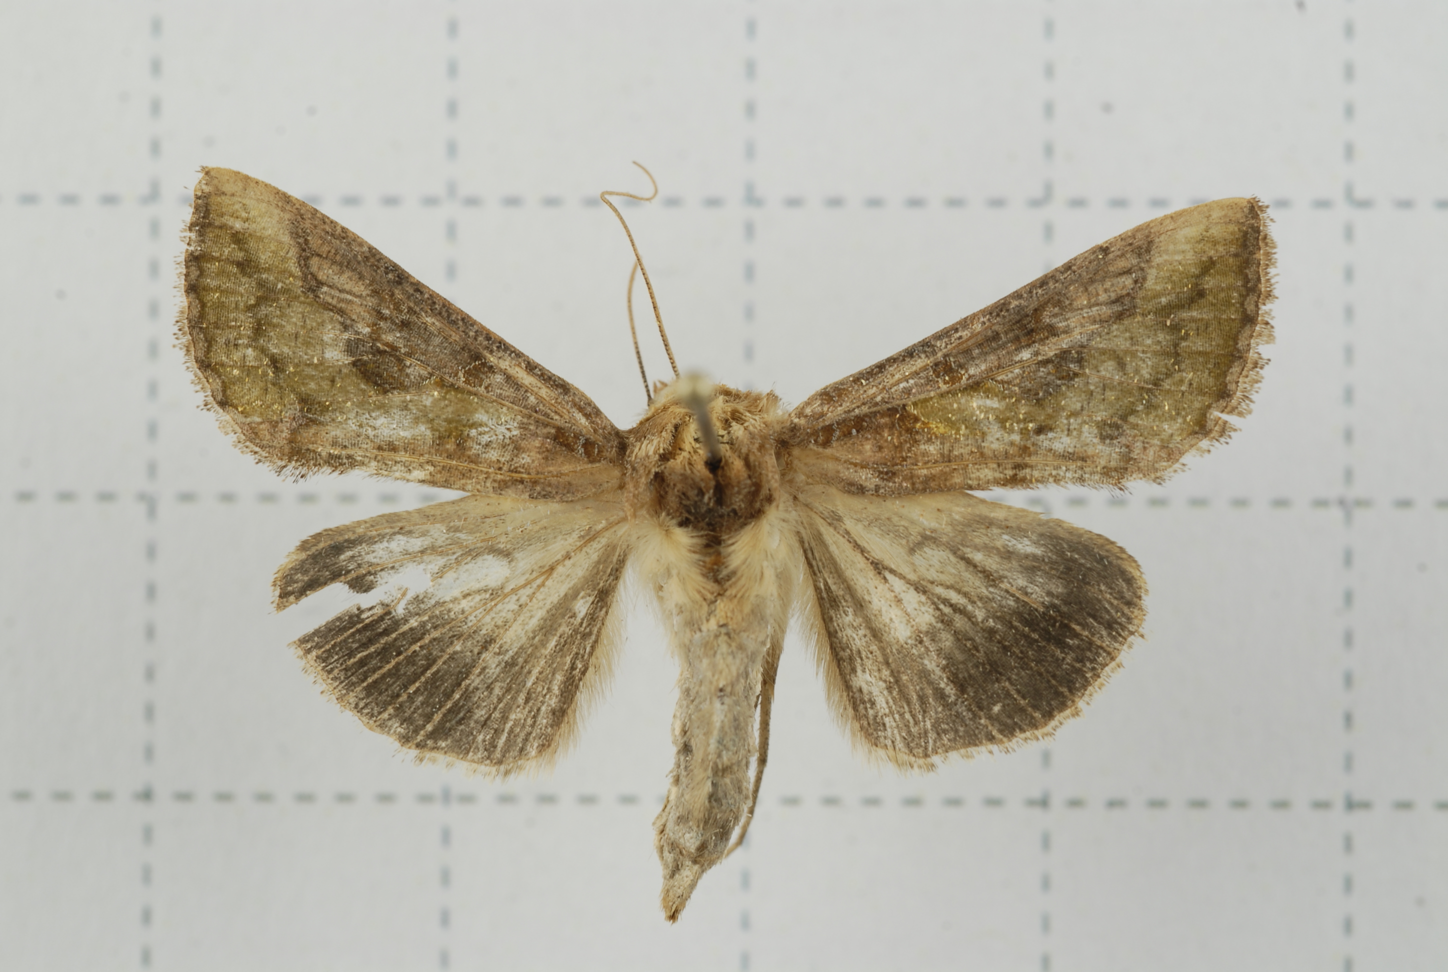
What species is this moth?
Thysanoplusia orichalcea
